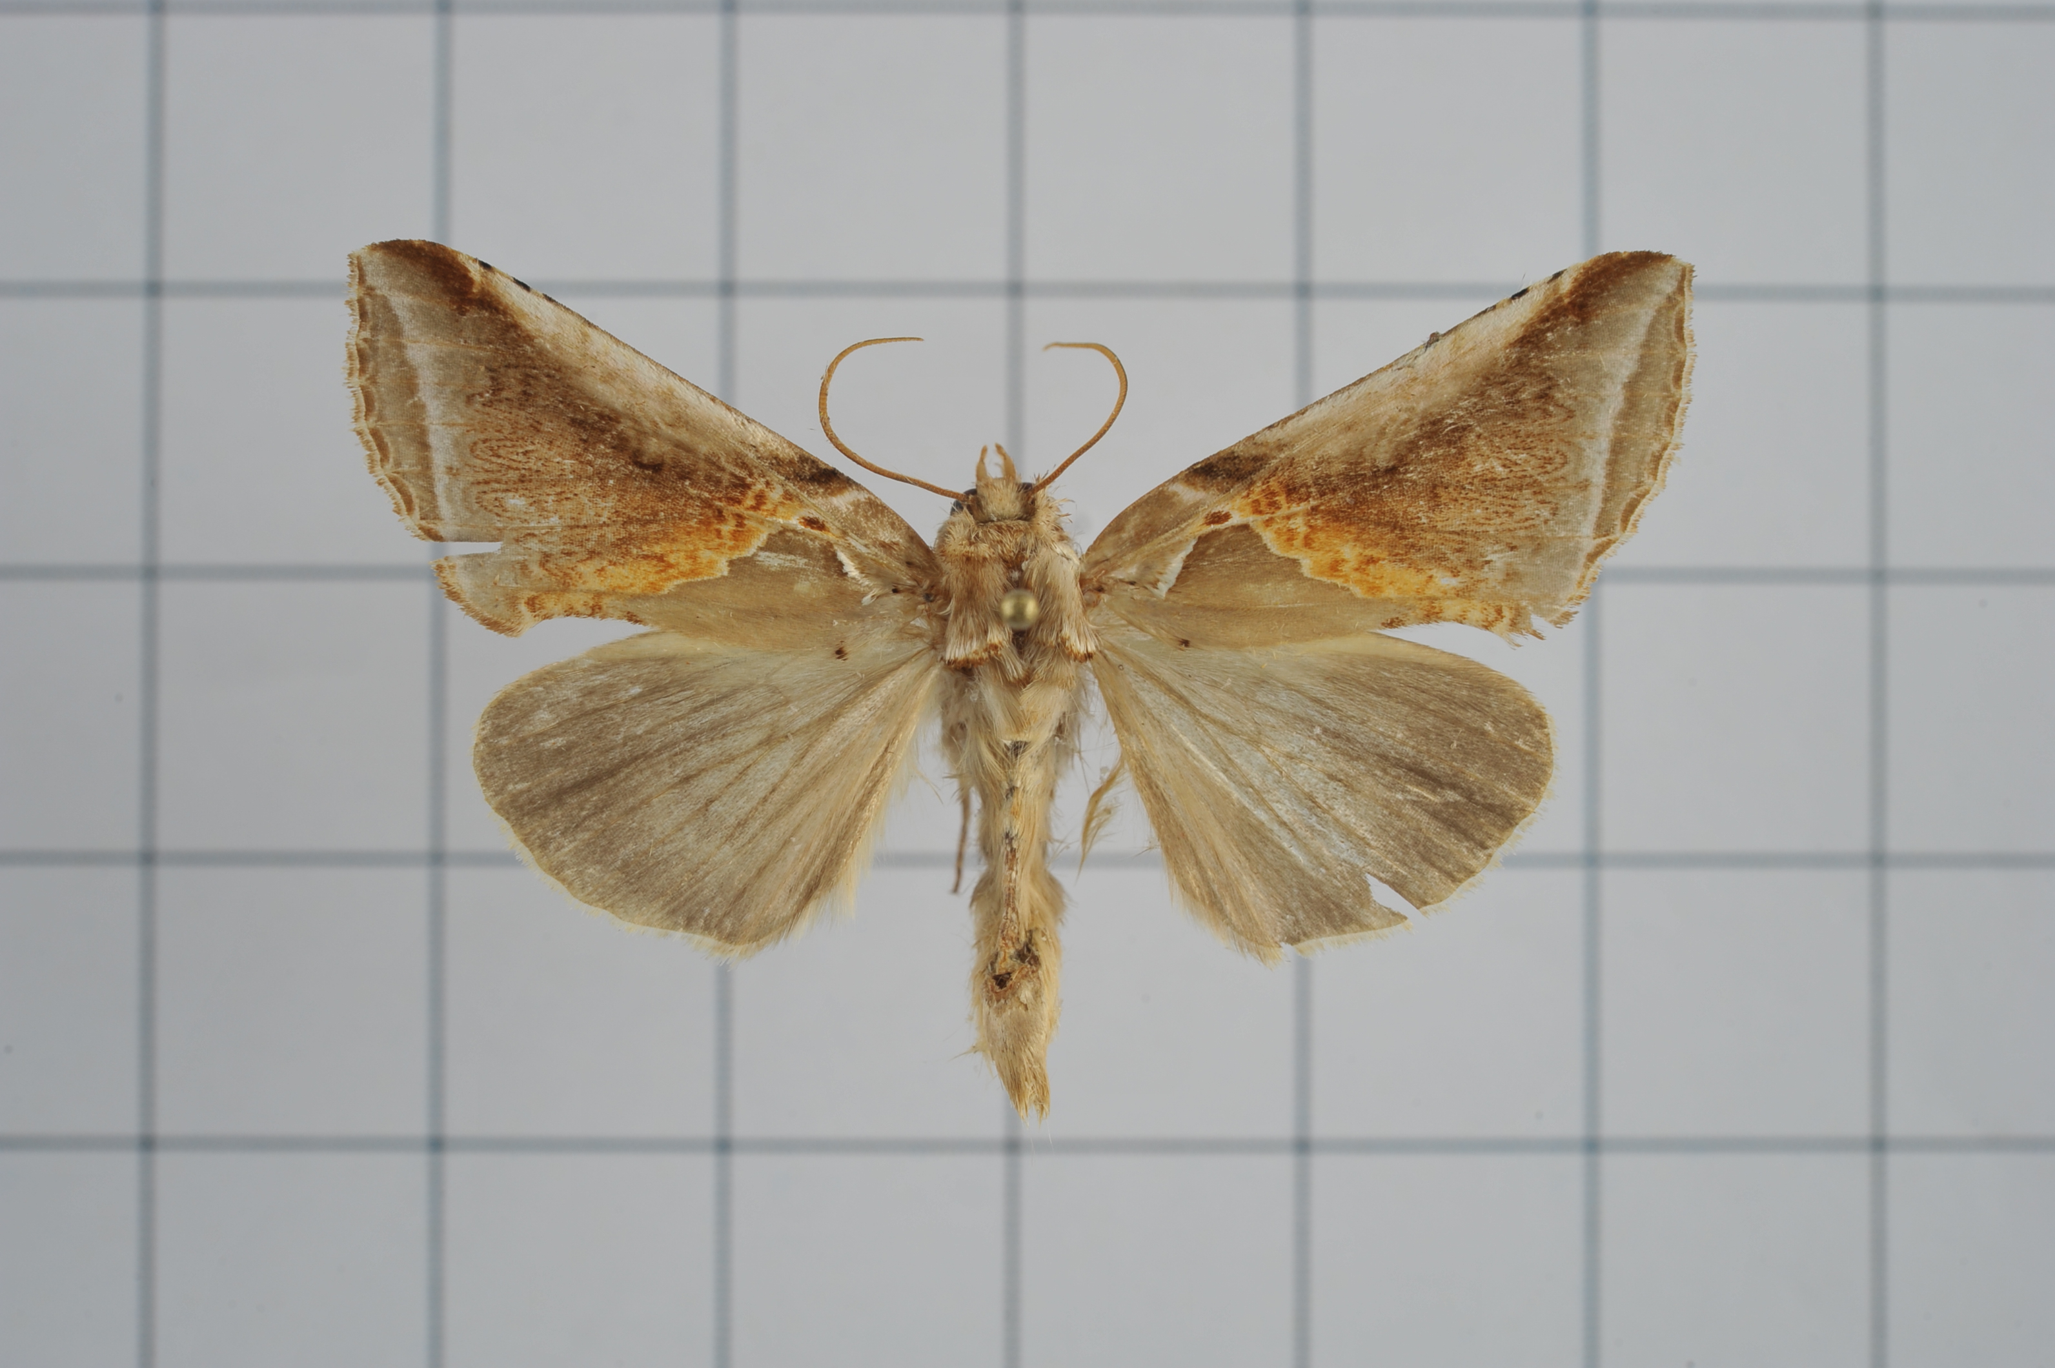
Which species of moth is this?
Habrosyne indica formosana
